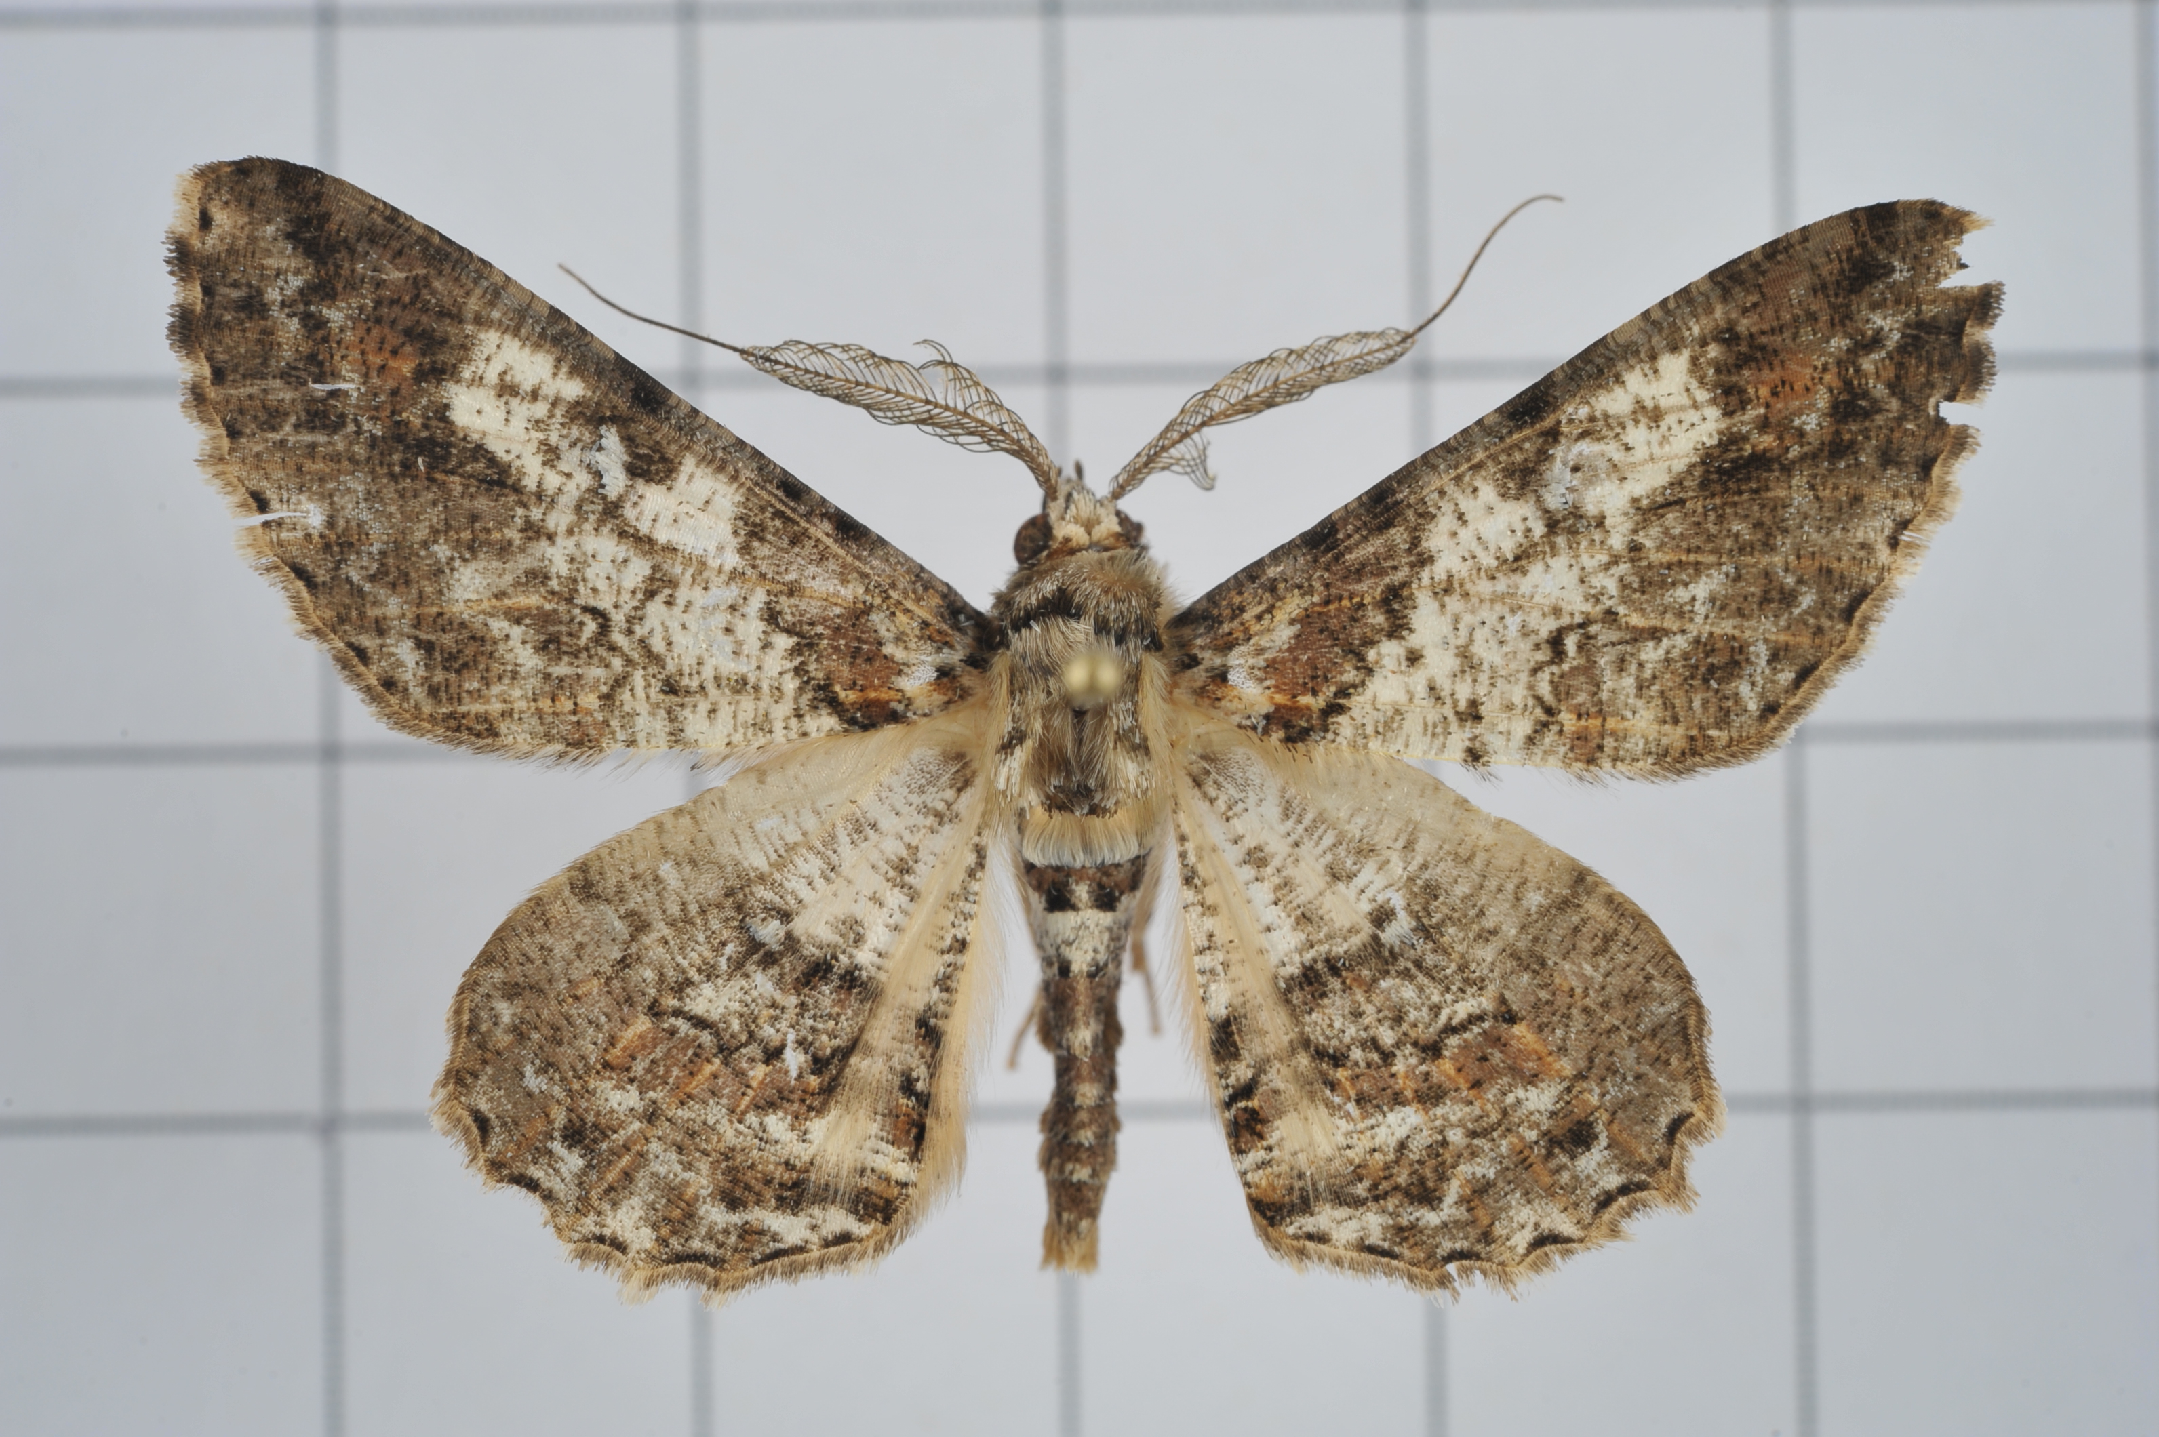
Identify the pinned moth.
Cleora fraterna
